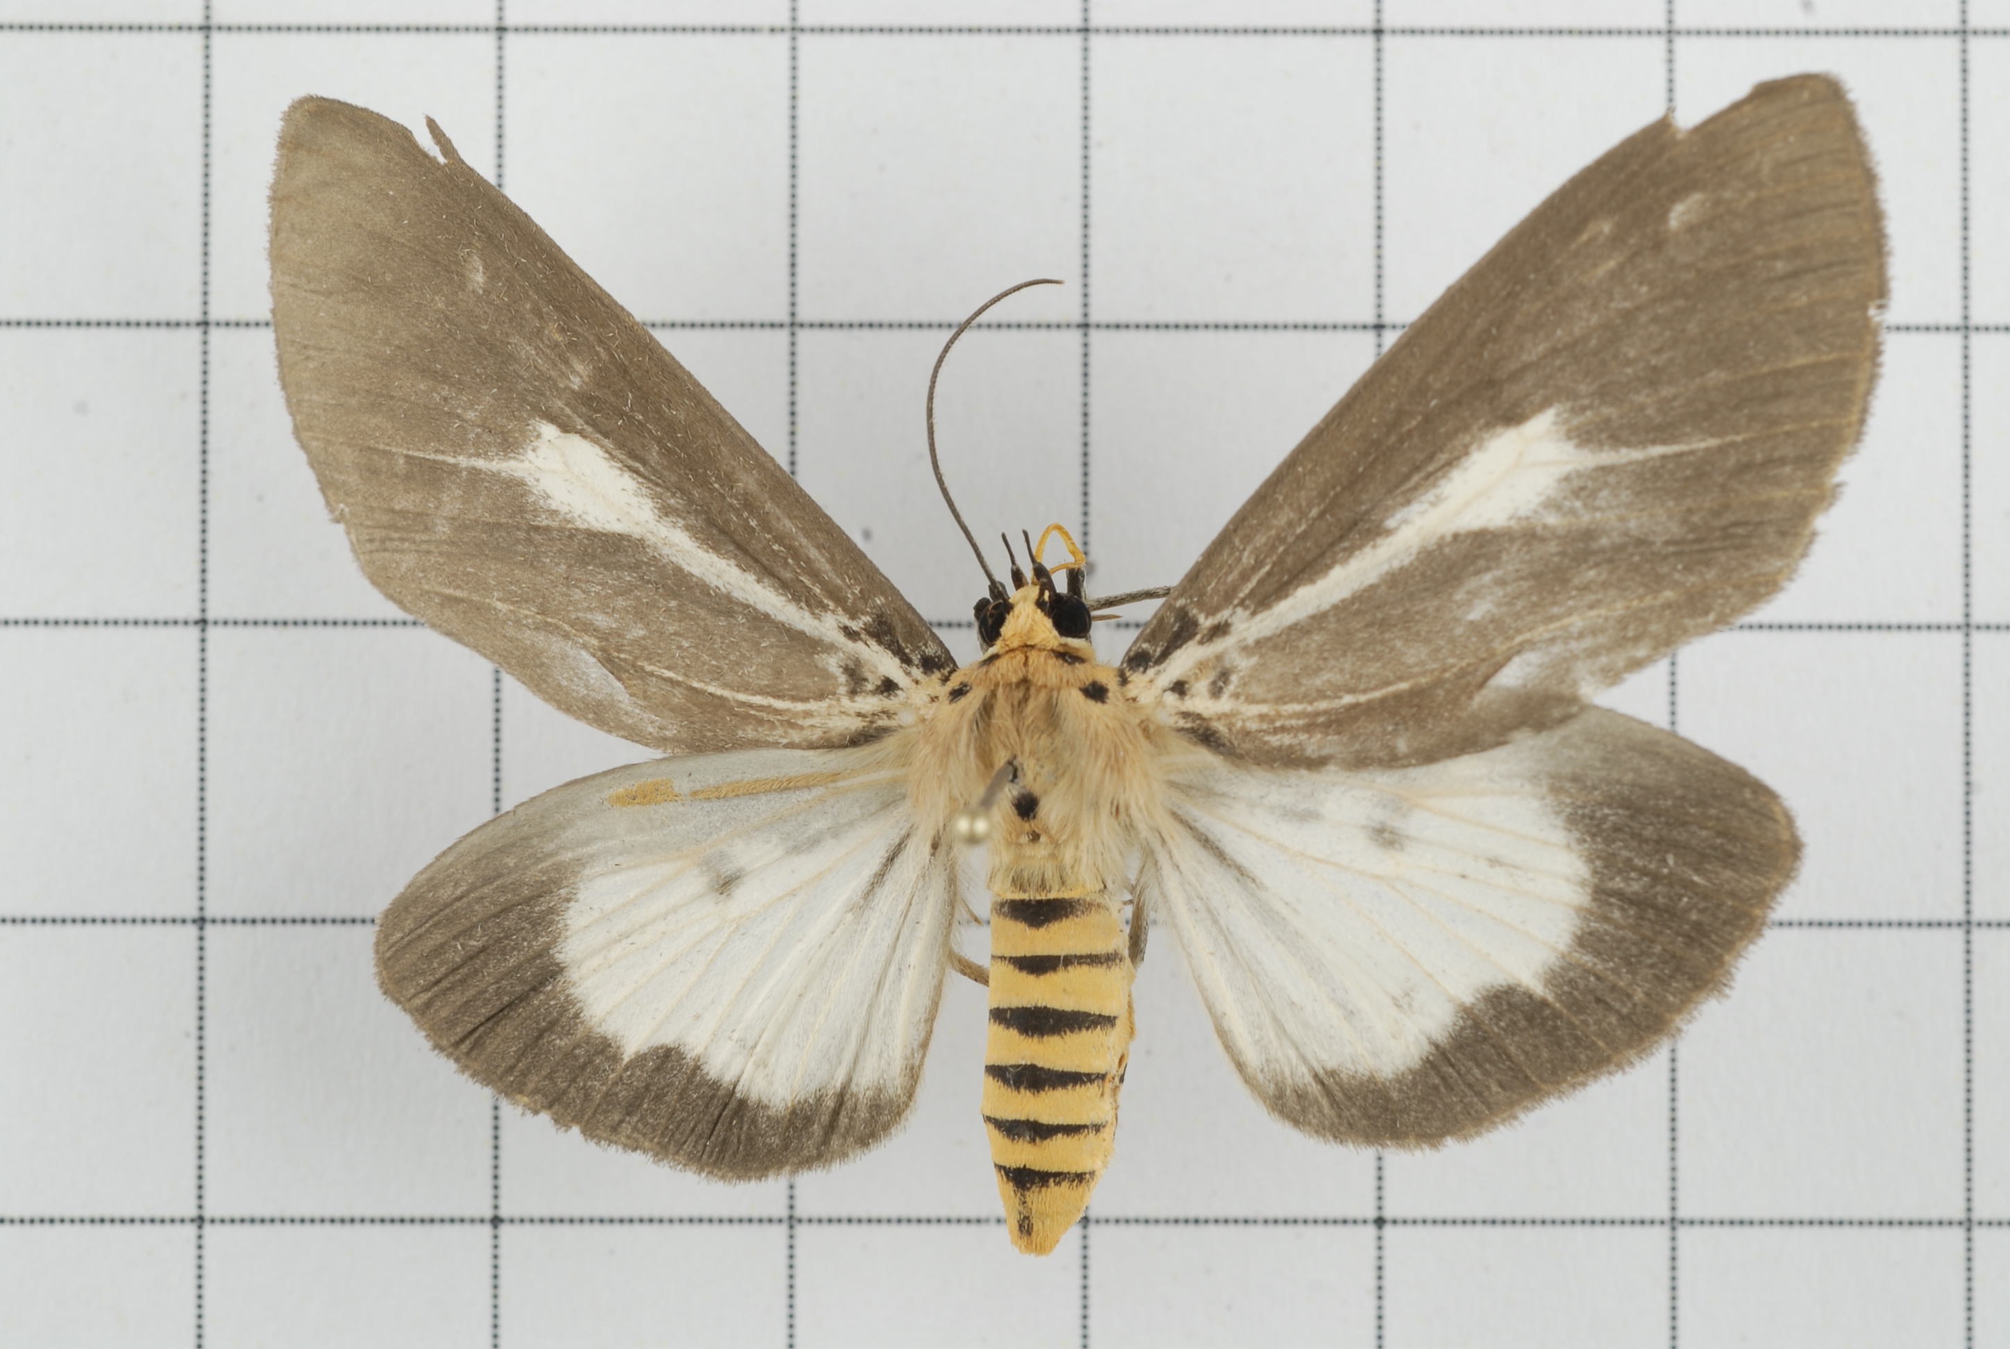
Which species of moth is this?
Asota heliconia zebrina
